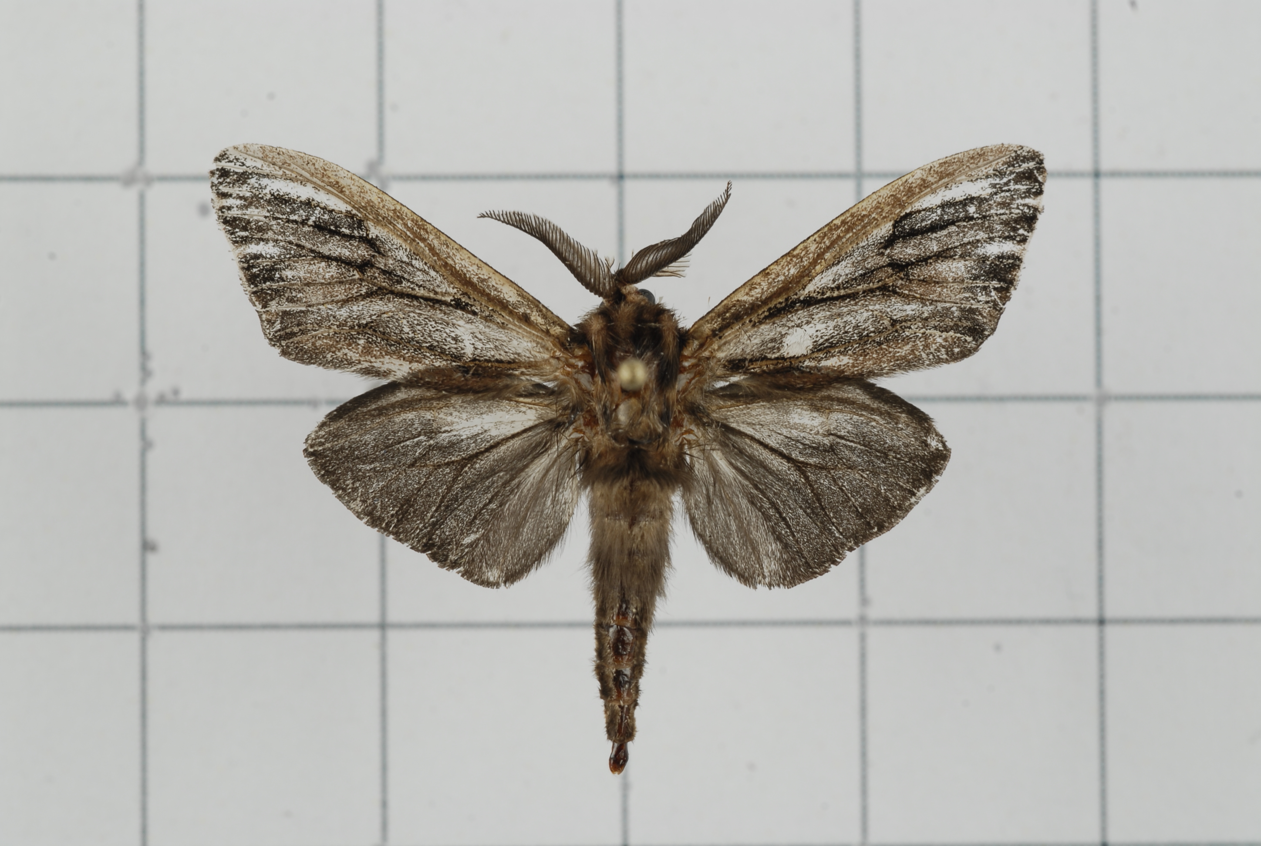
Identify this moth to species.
Eumeta variegata
